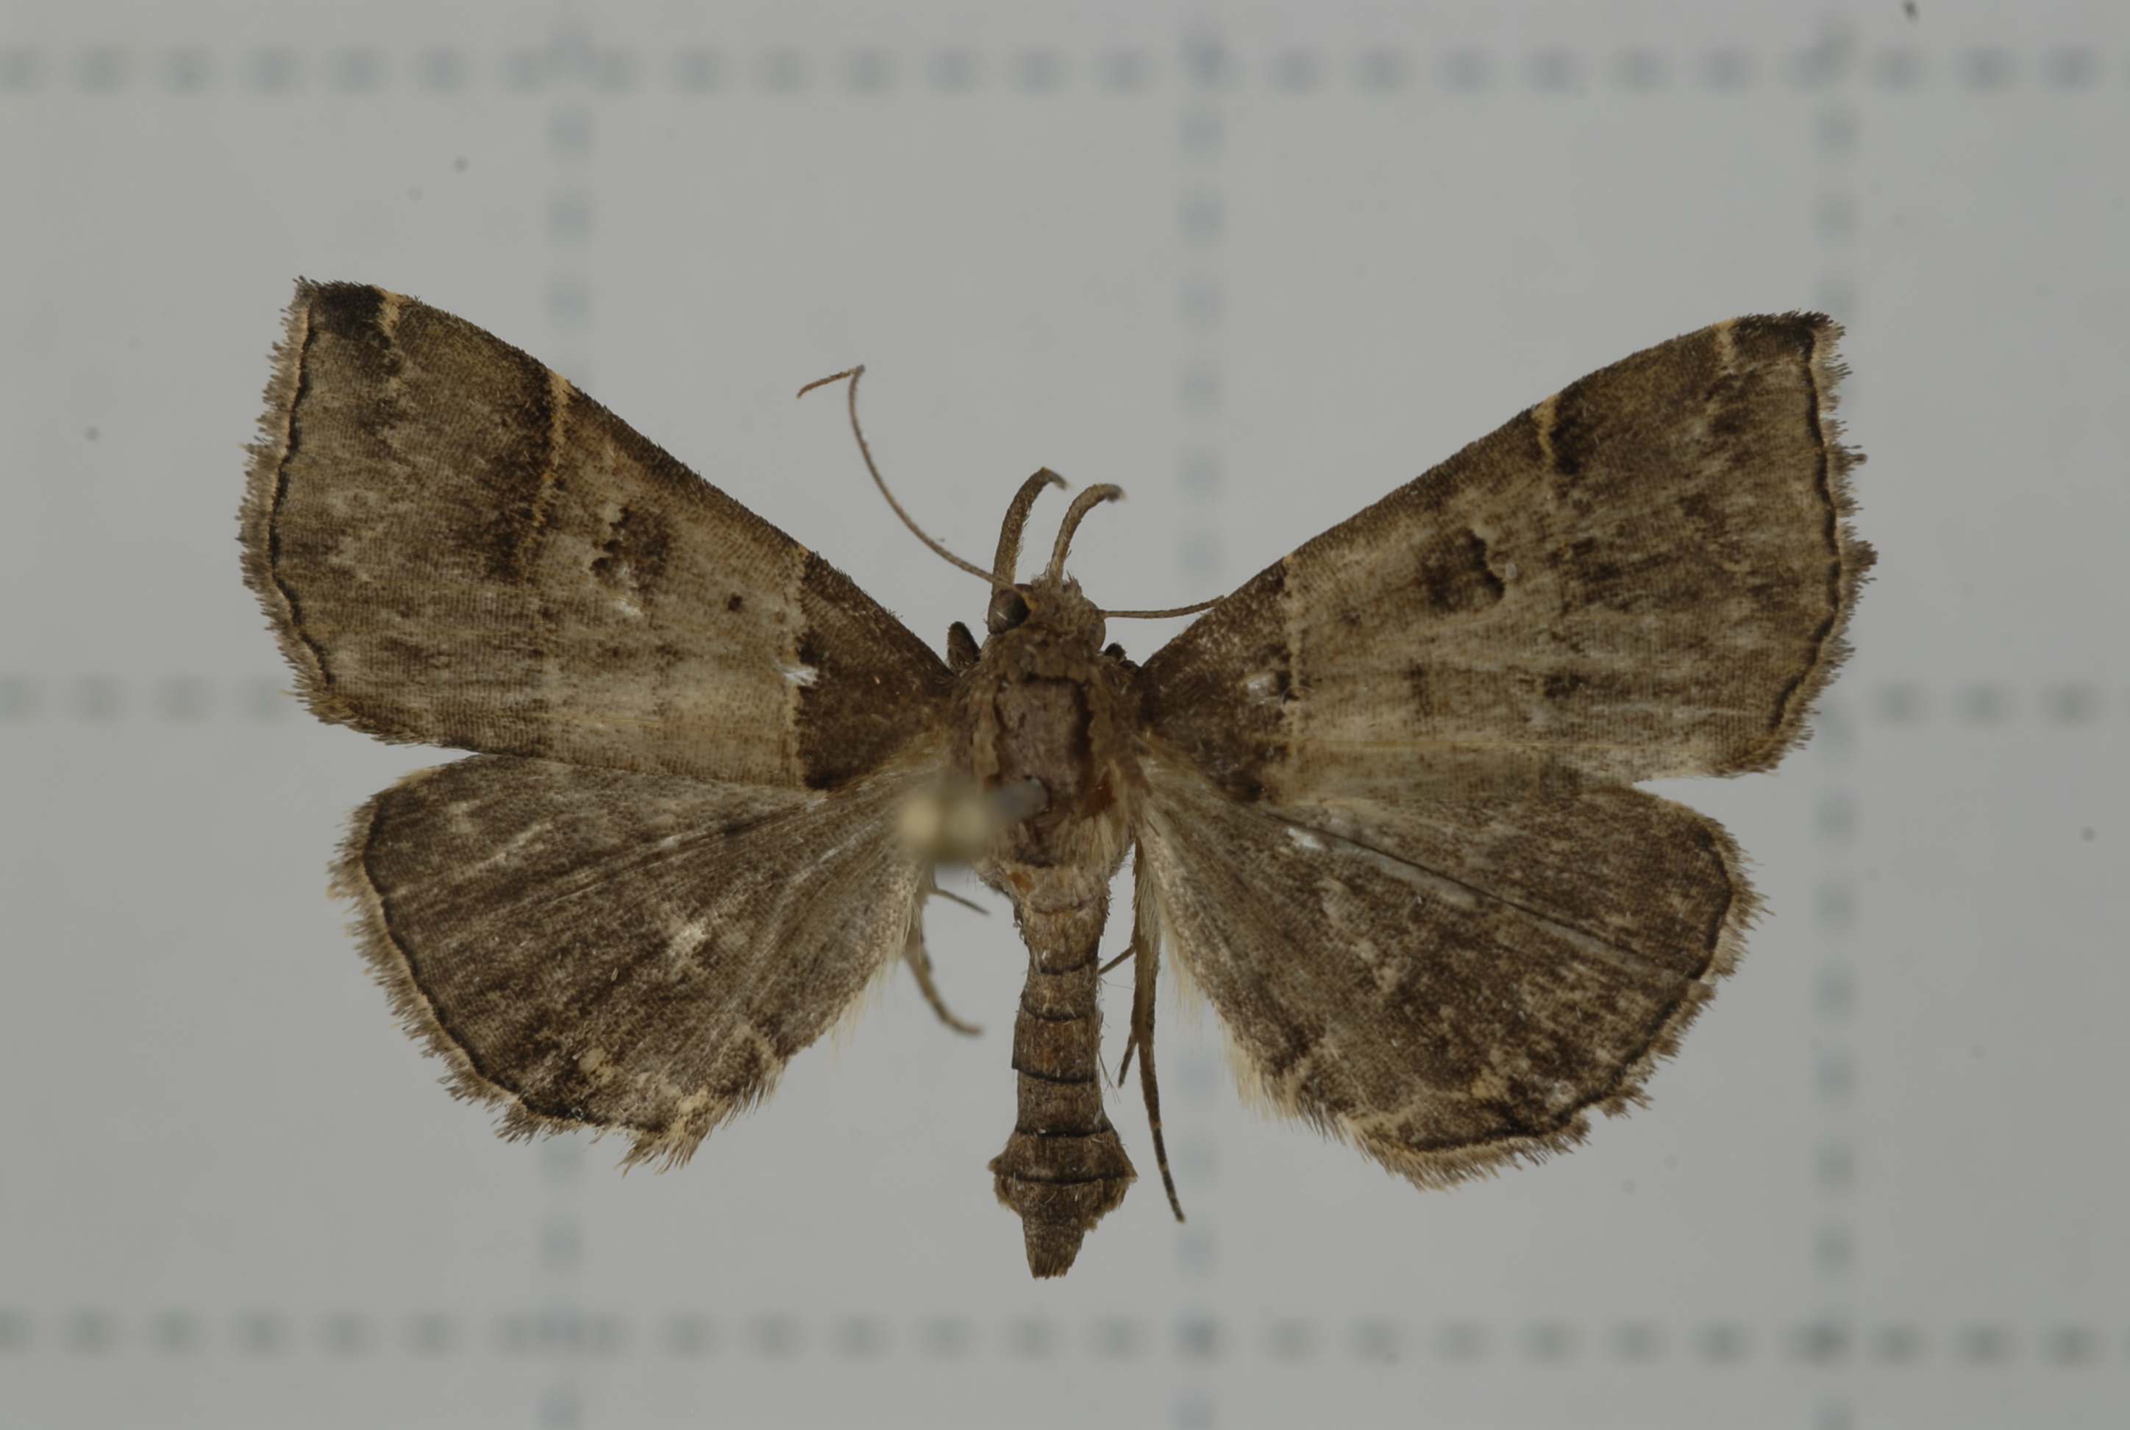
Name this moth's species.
Bertula kosemponica
